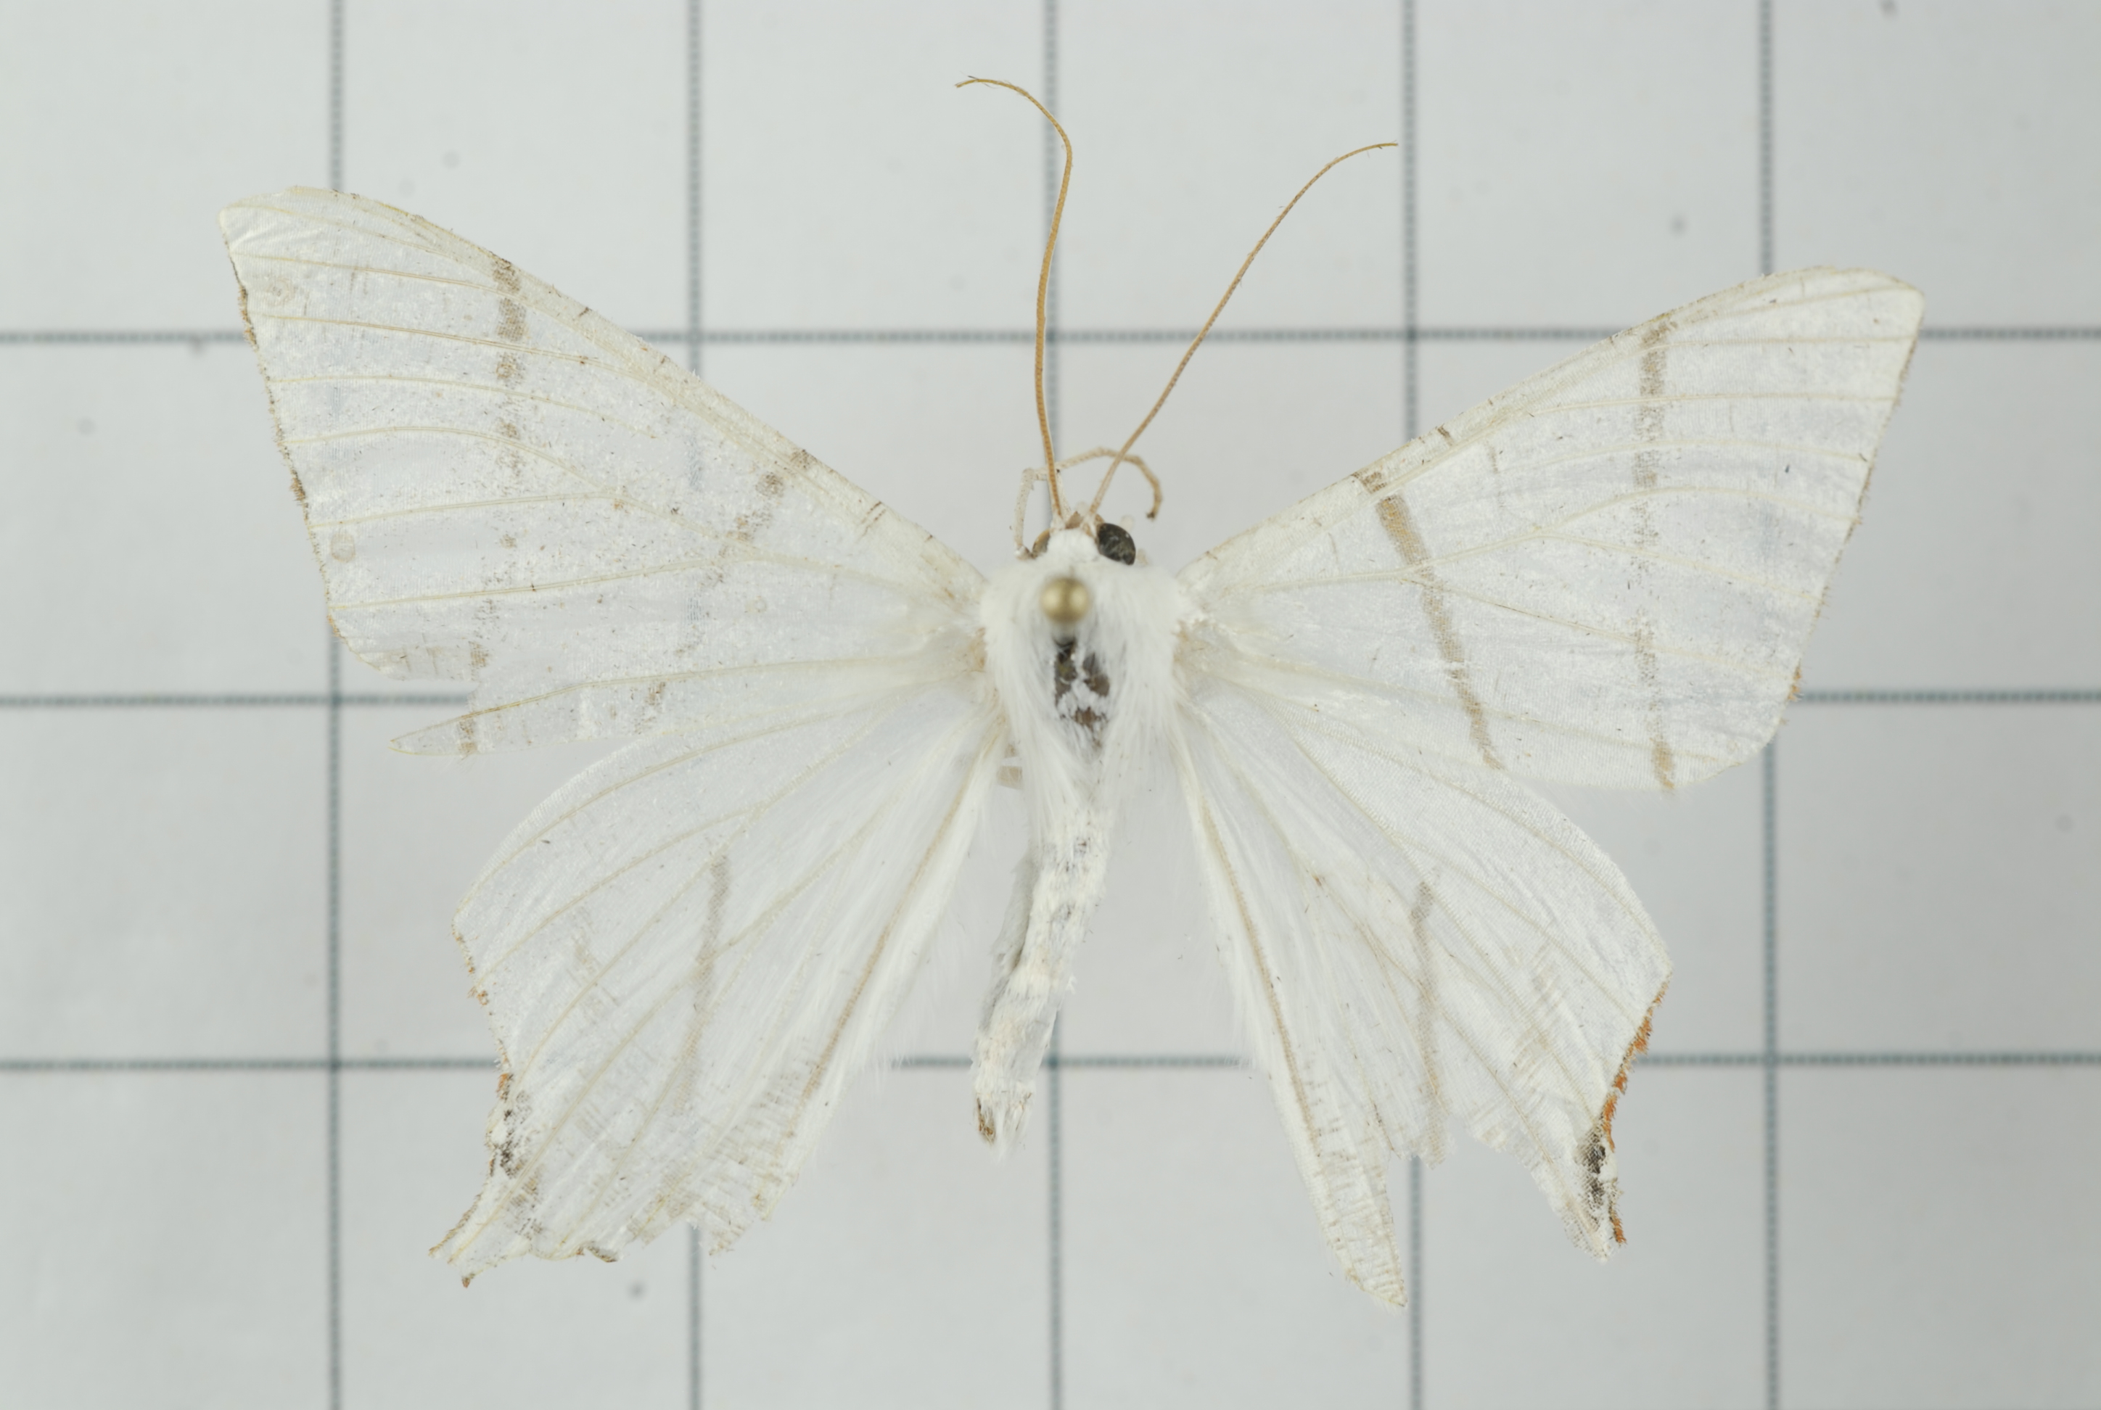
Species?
Ourapteryx clara formosana
